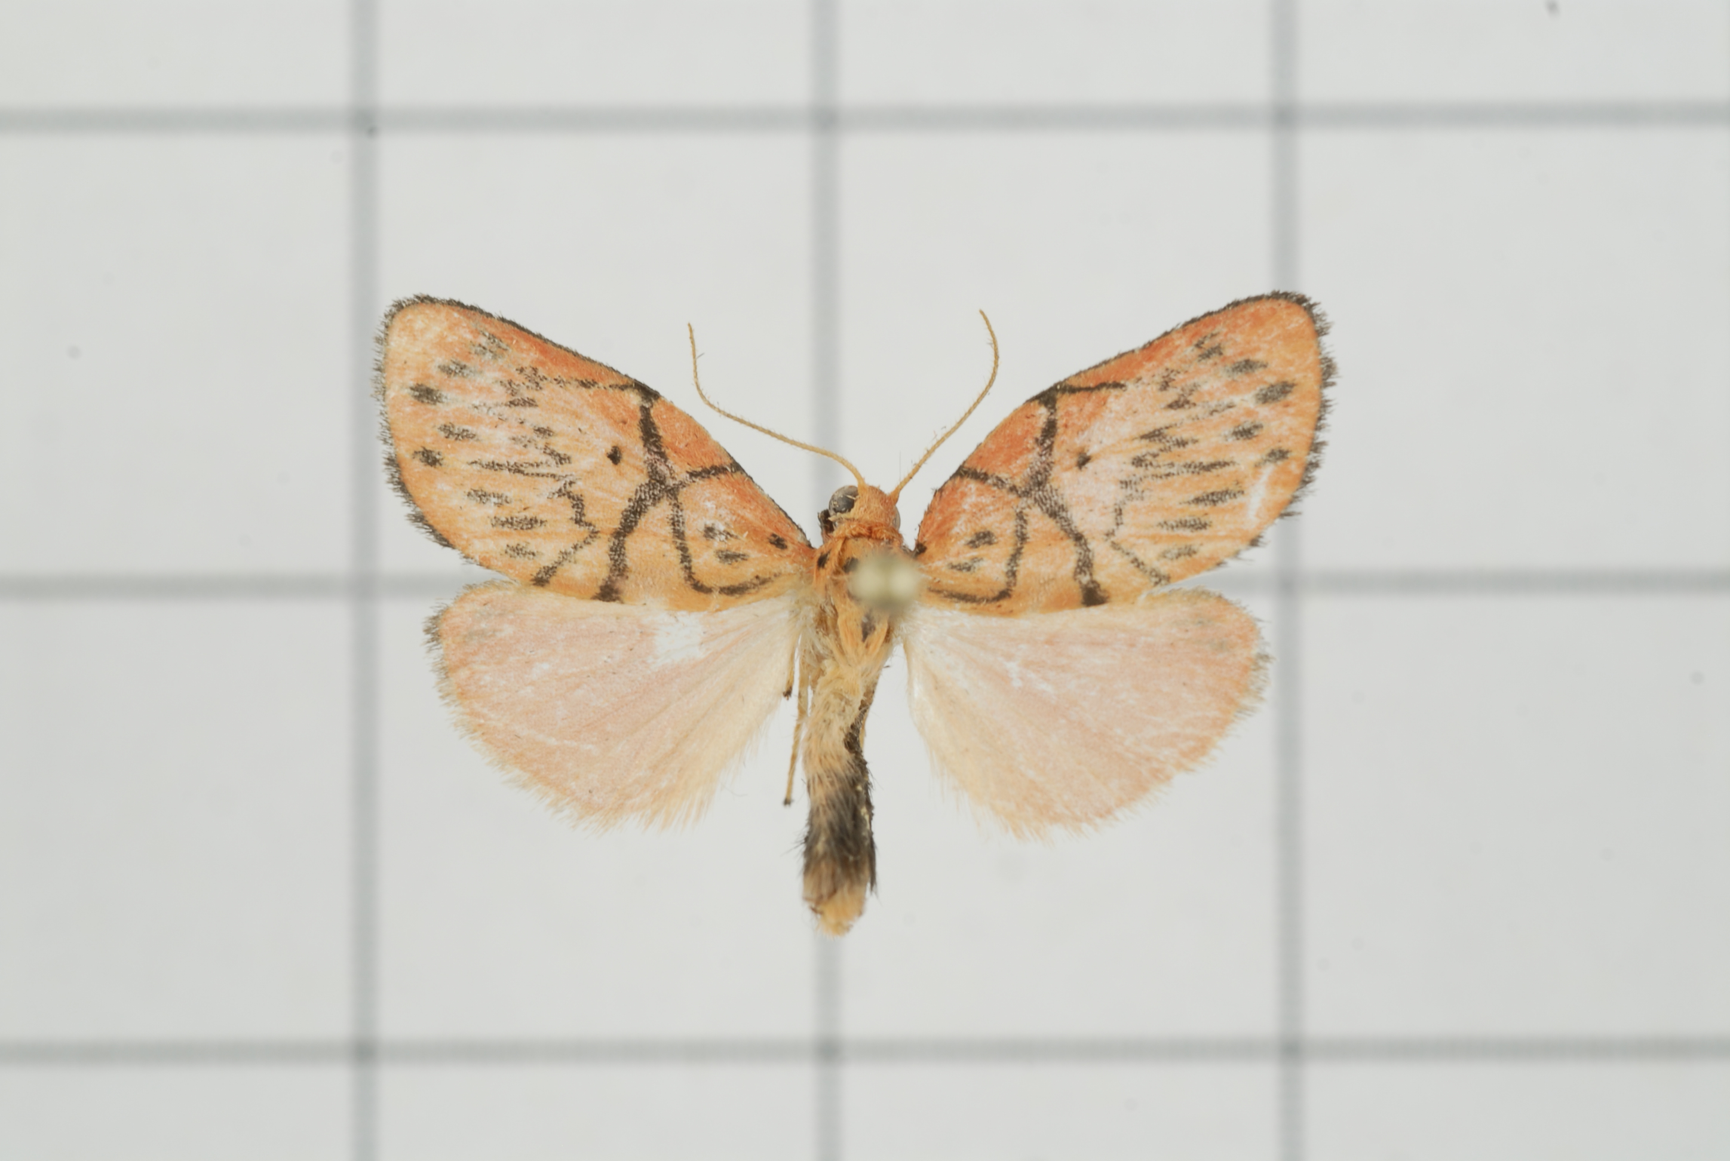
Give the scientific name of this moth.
Aberrasine lichenshihi
